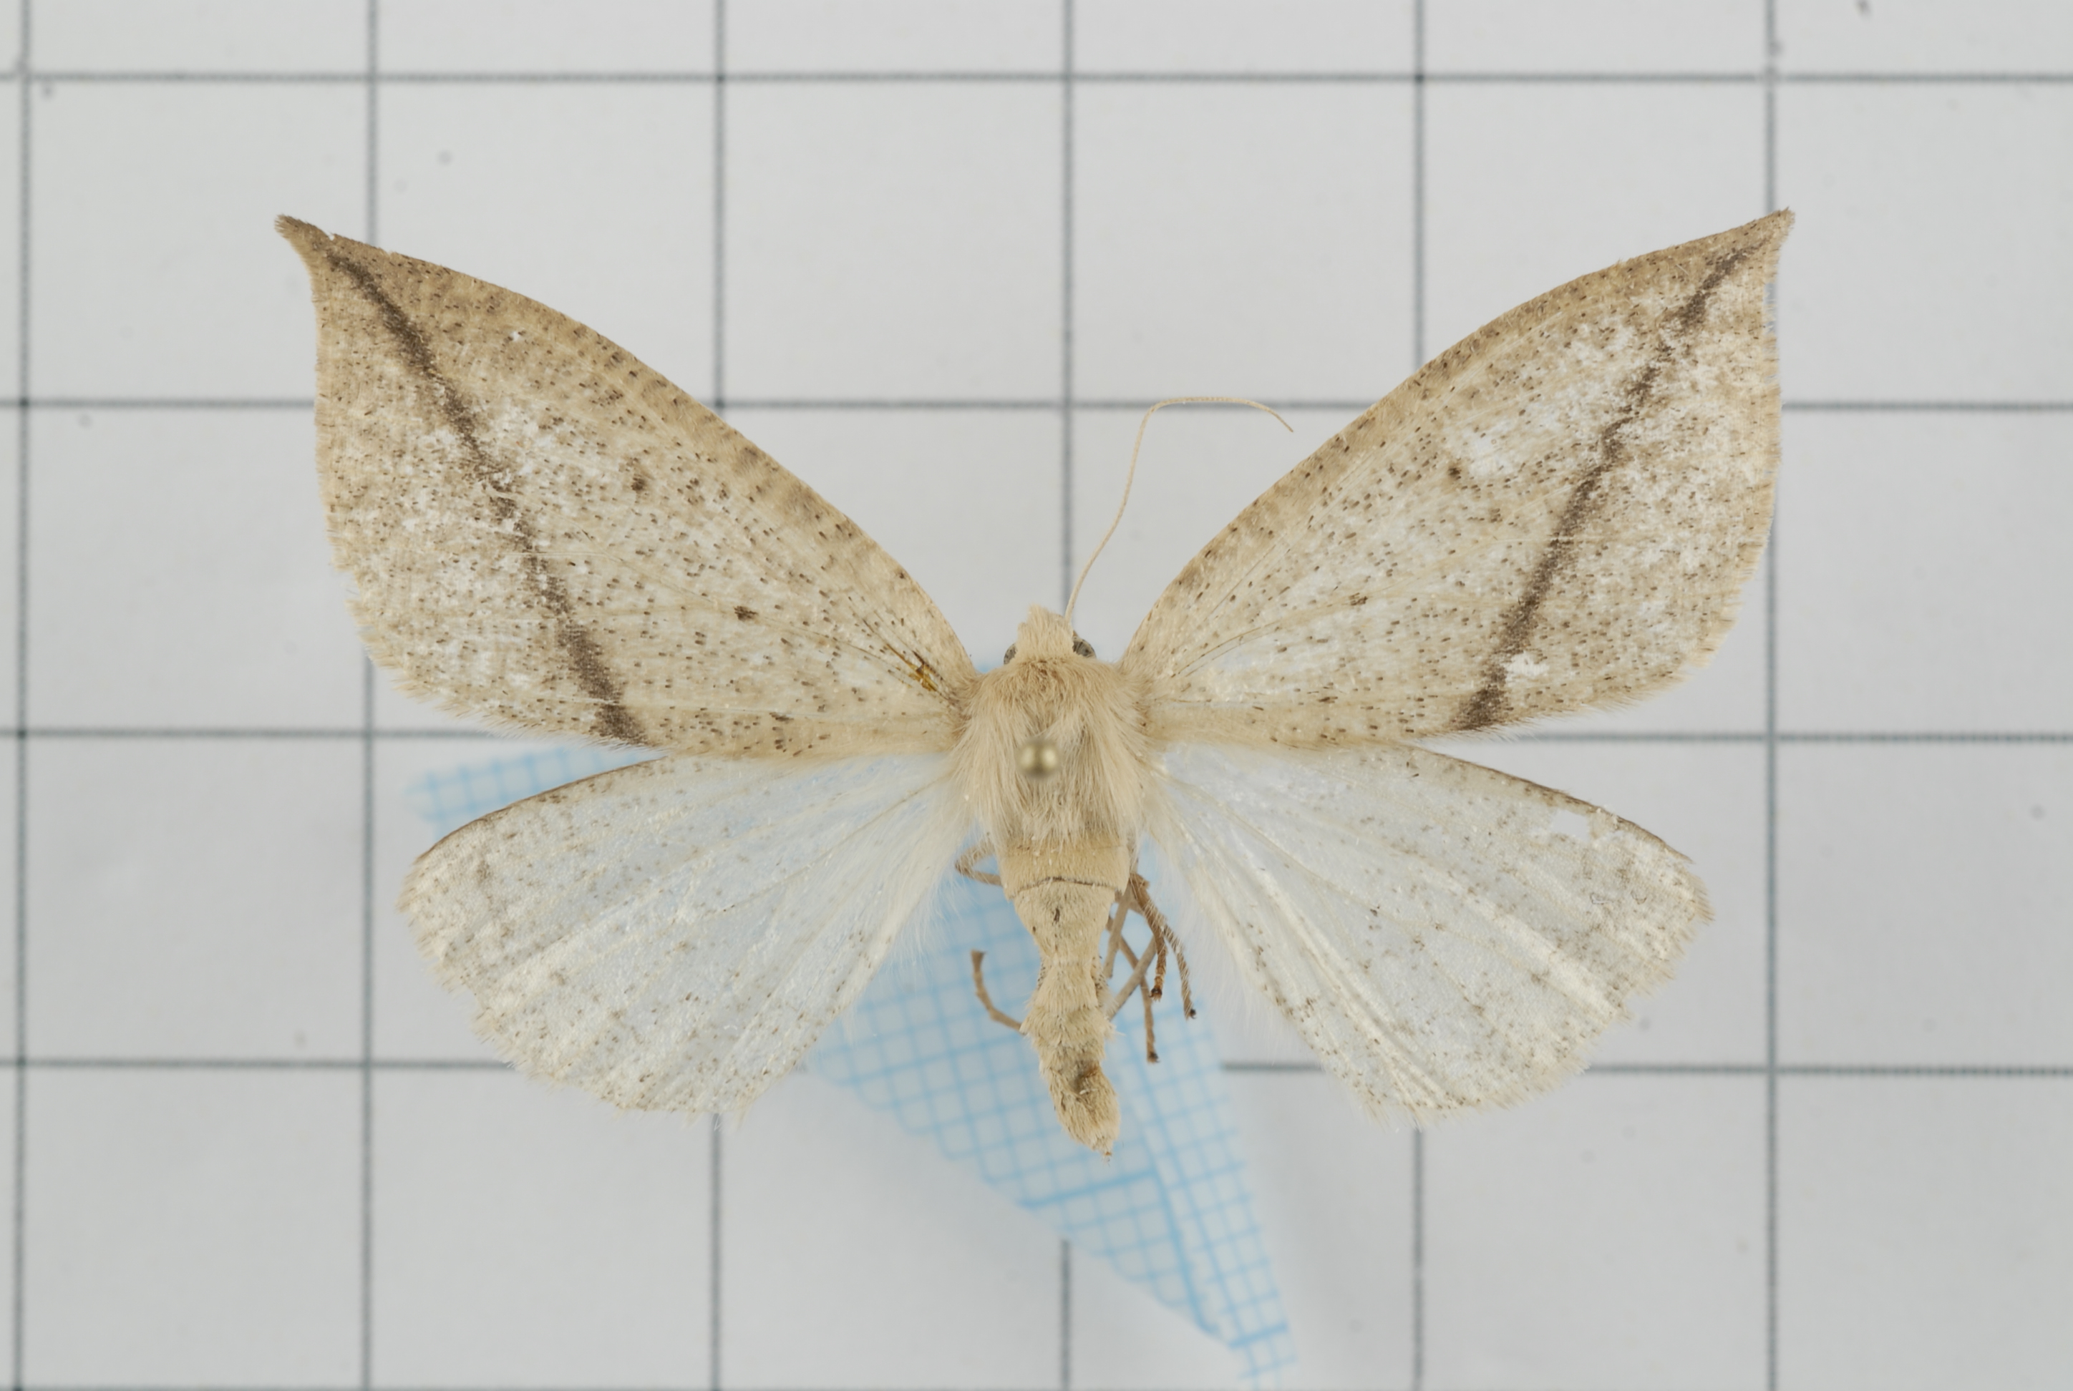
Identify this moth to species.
Descoreba simplex
